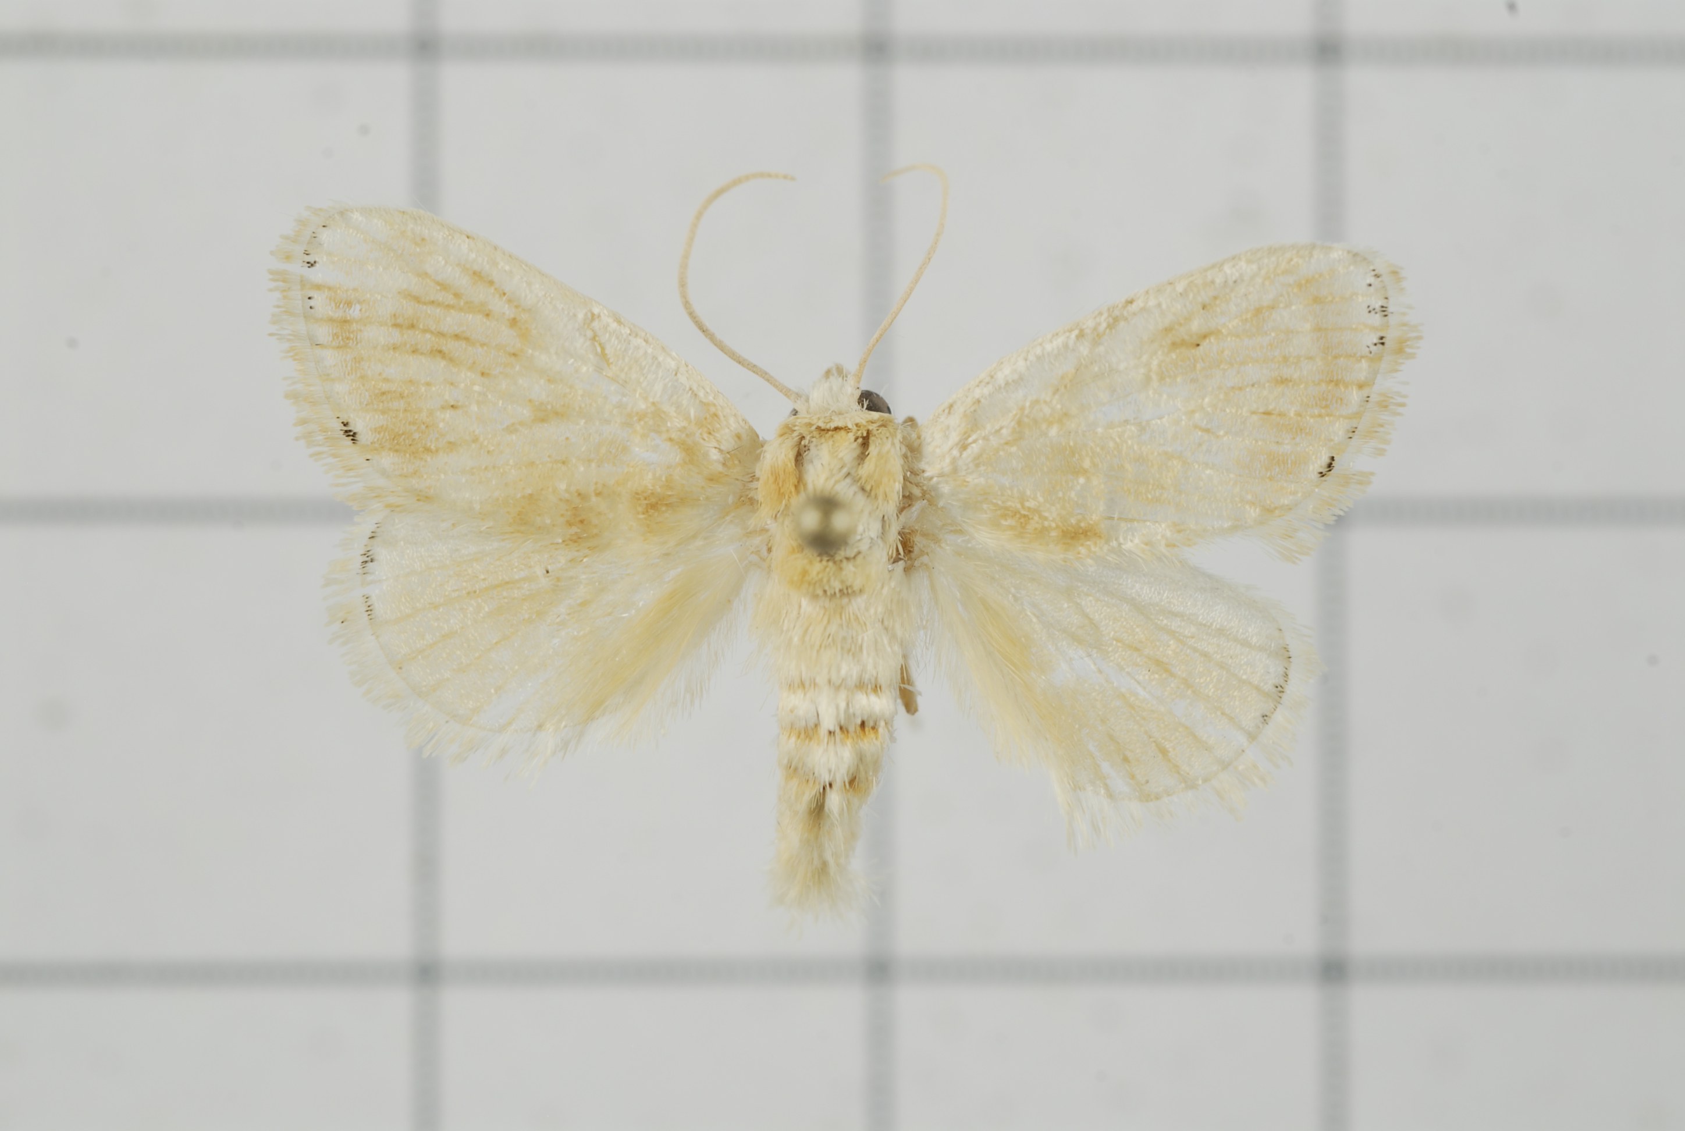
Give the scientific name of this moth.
Quasinarosa fulgens
